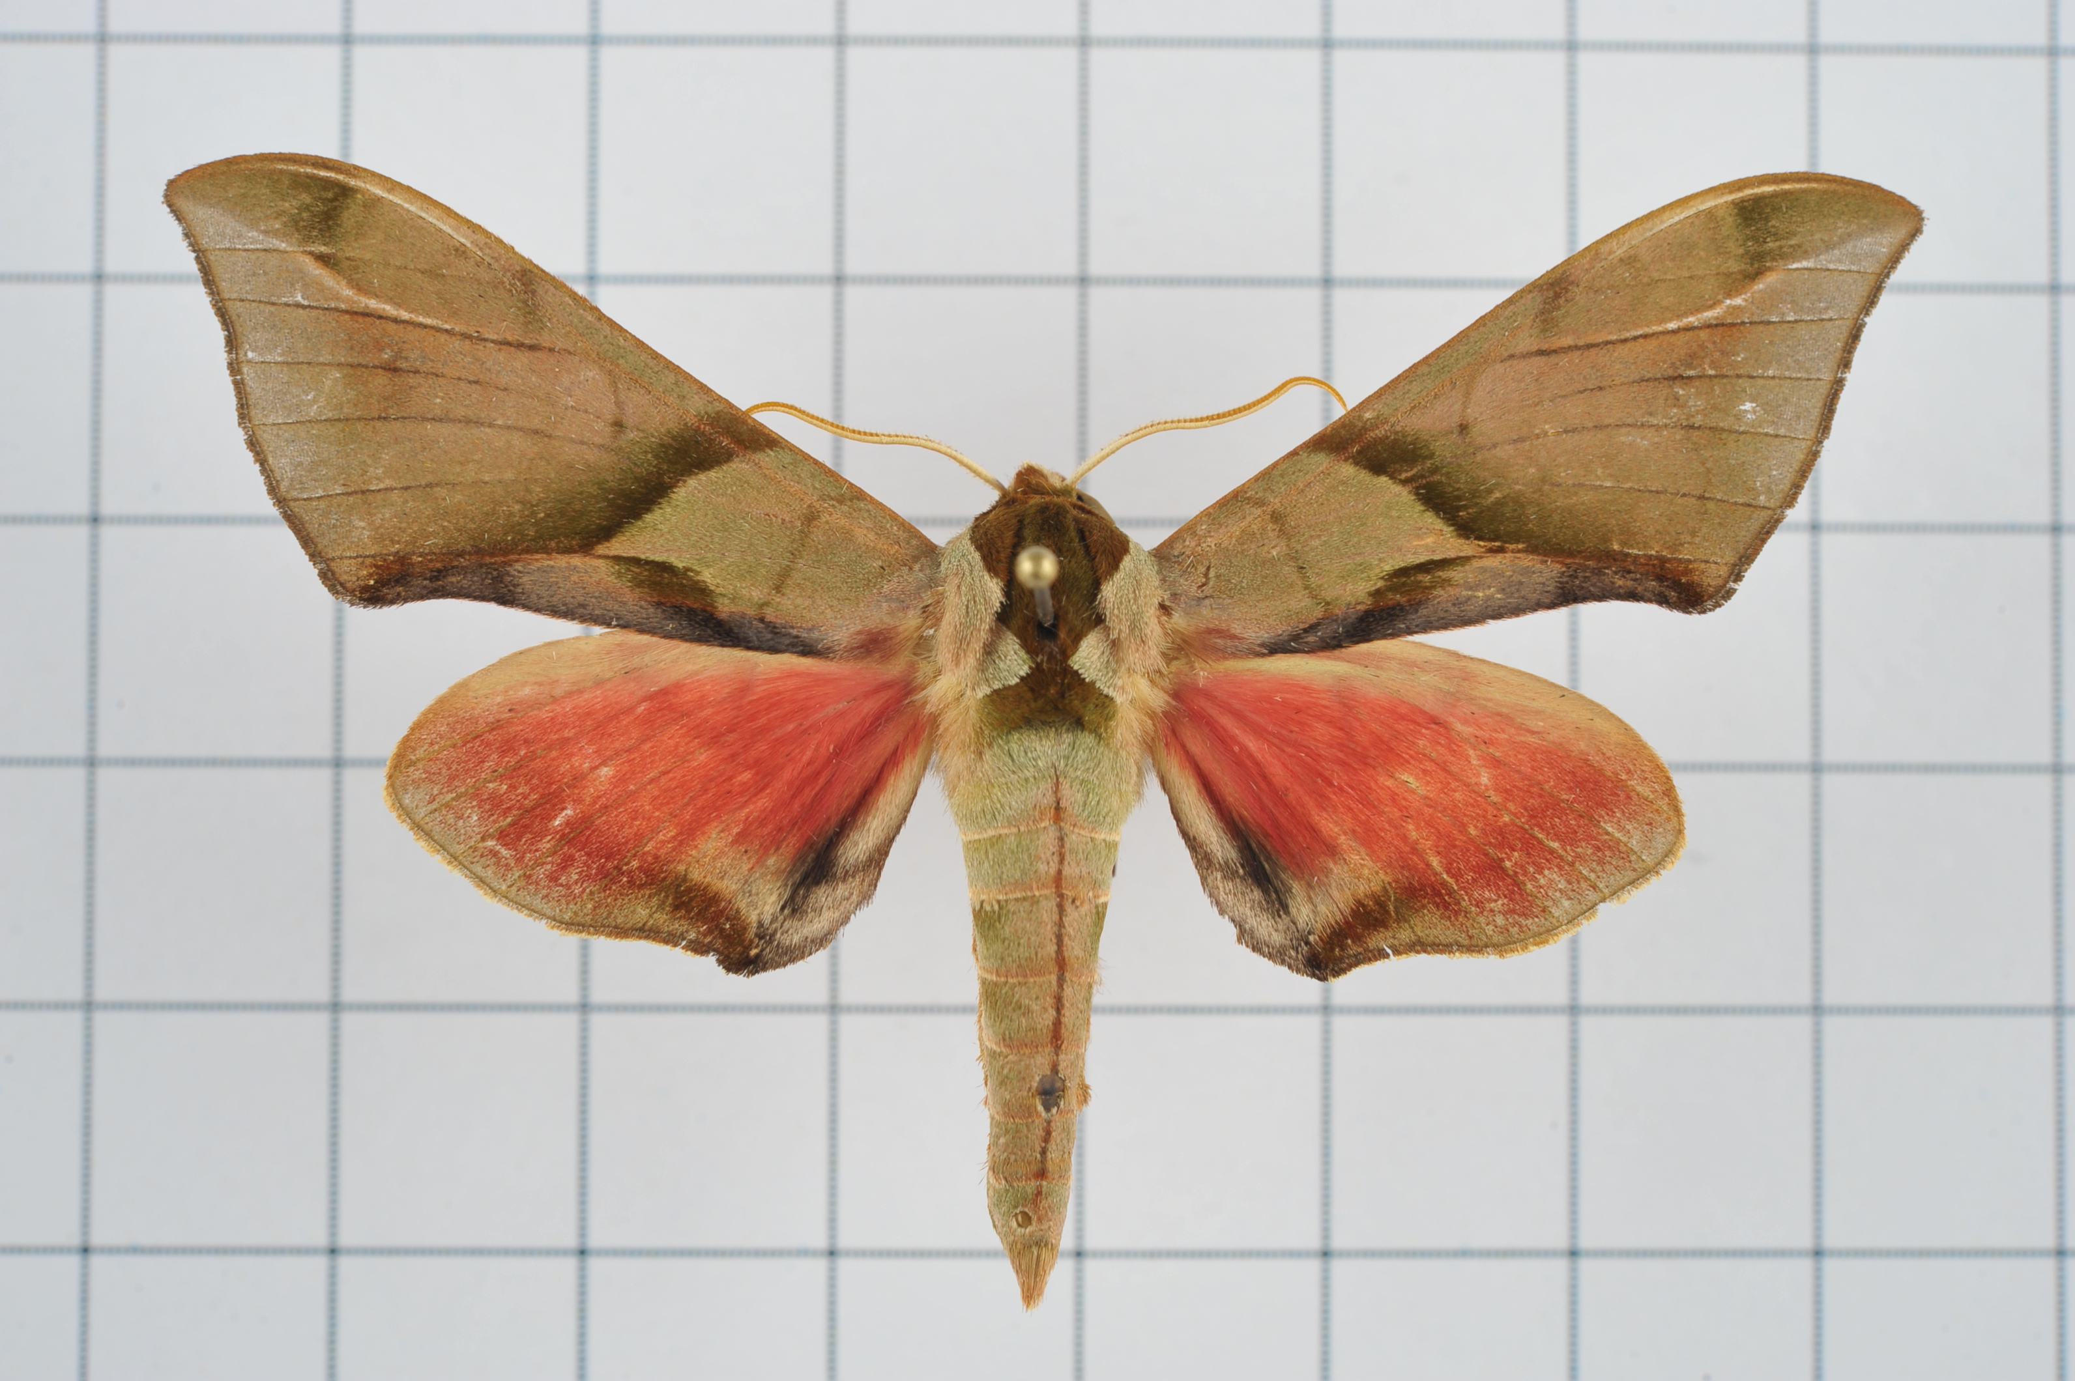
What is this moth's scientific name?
Callambulyx tatarinovii formosana
